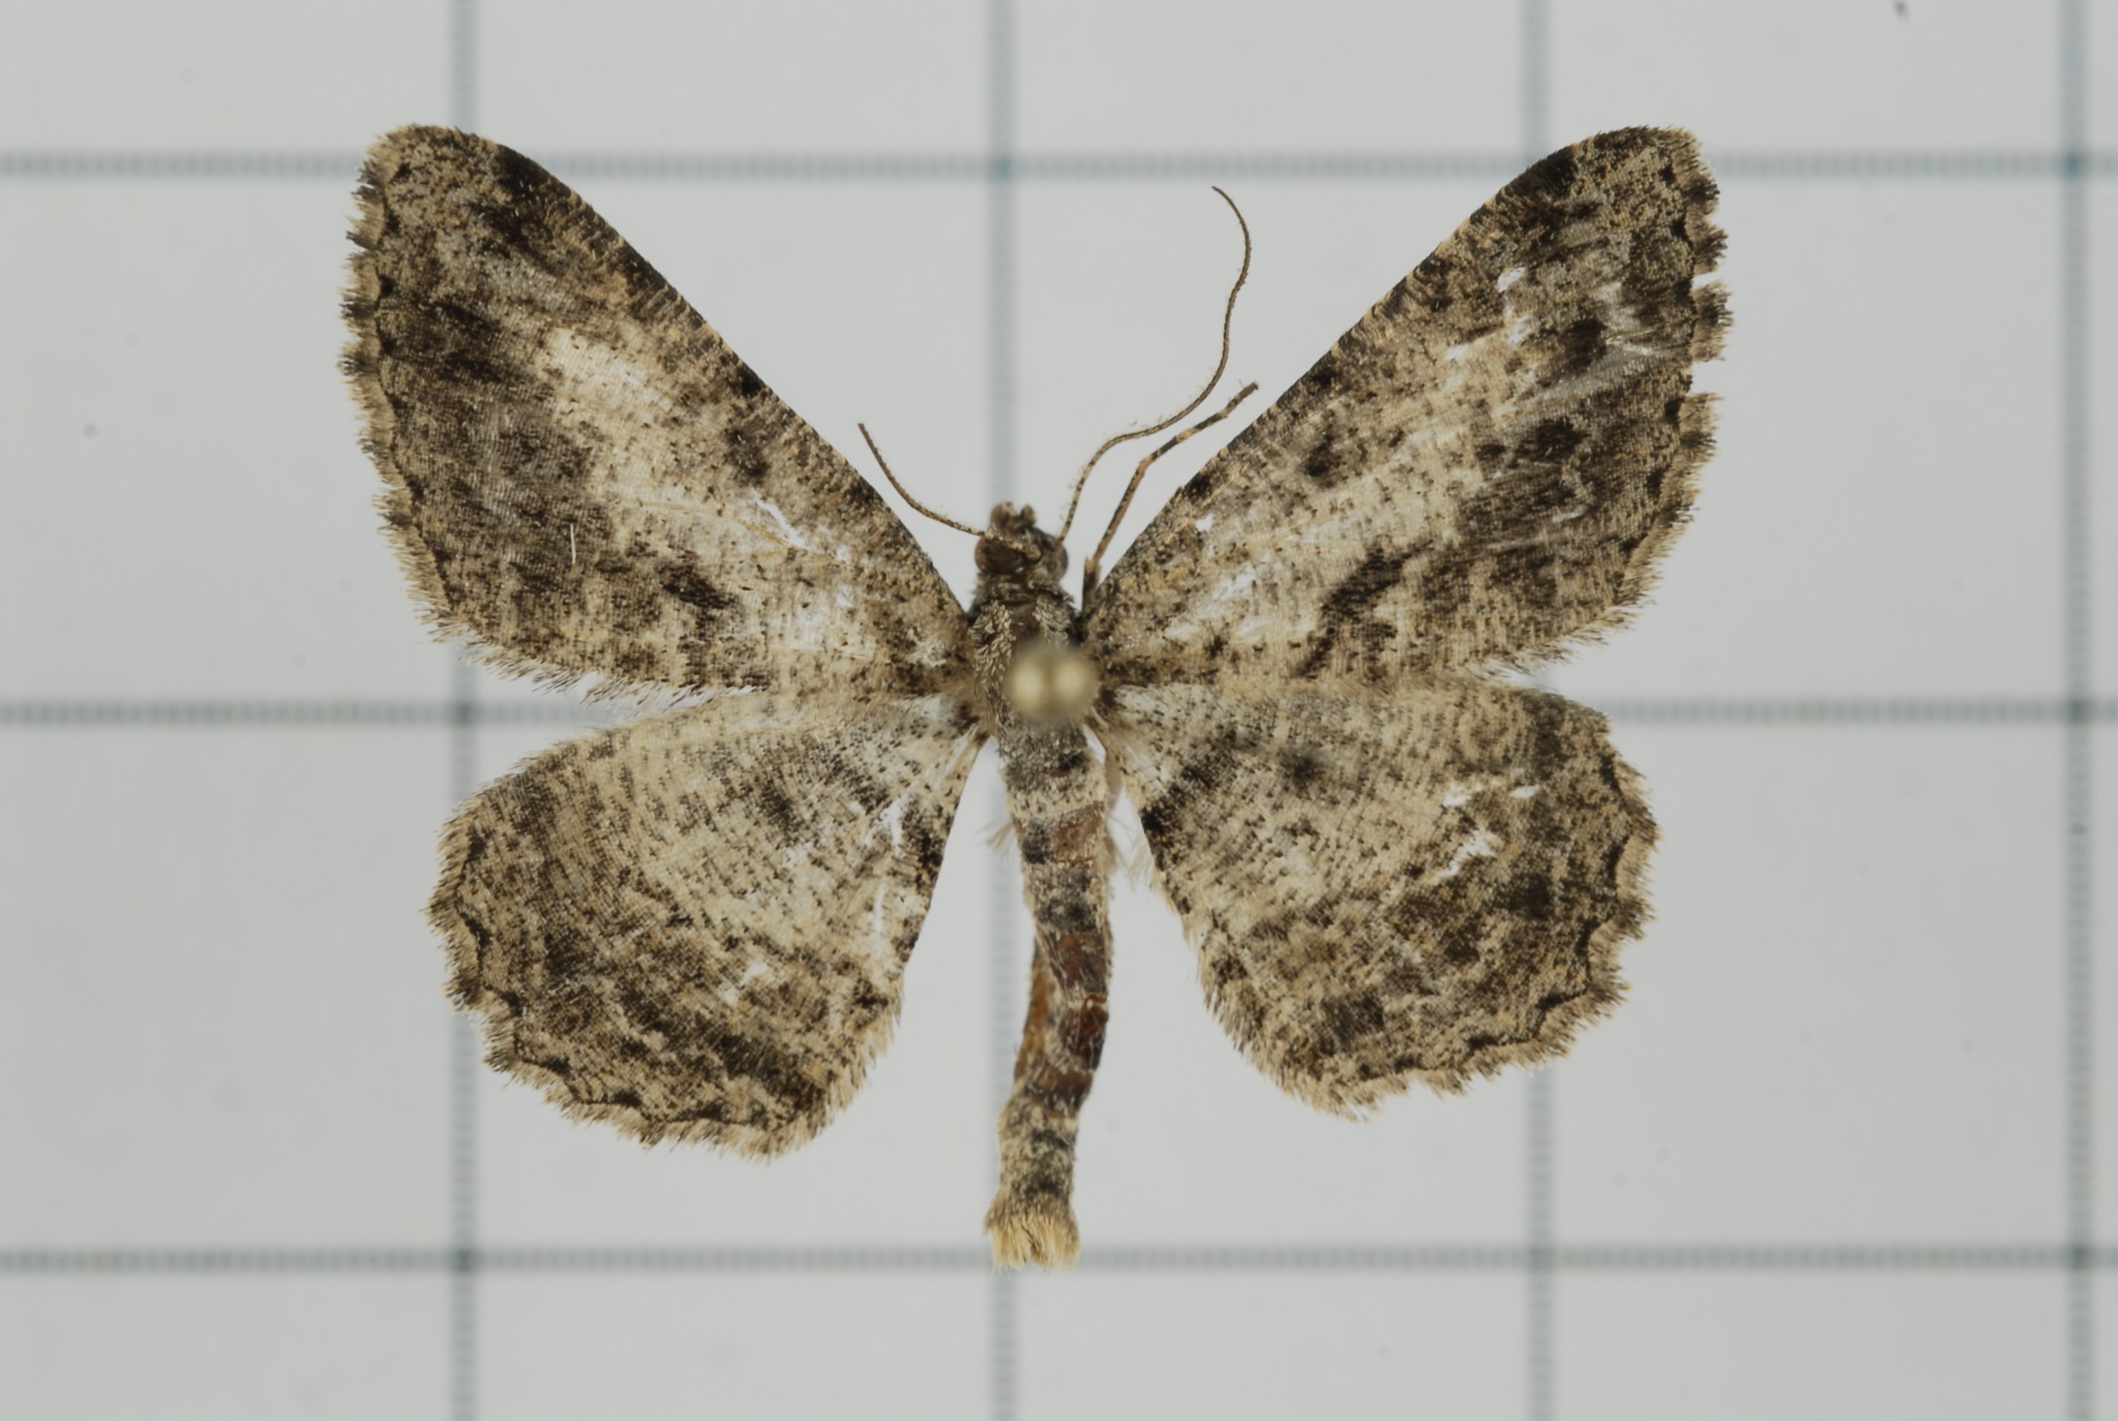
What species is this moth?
Psilalcis breta rantaizana
